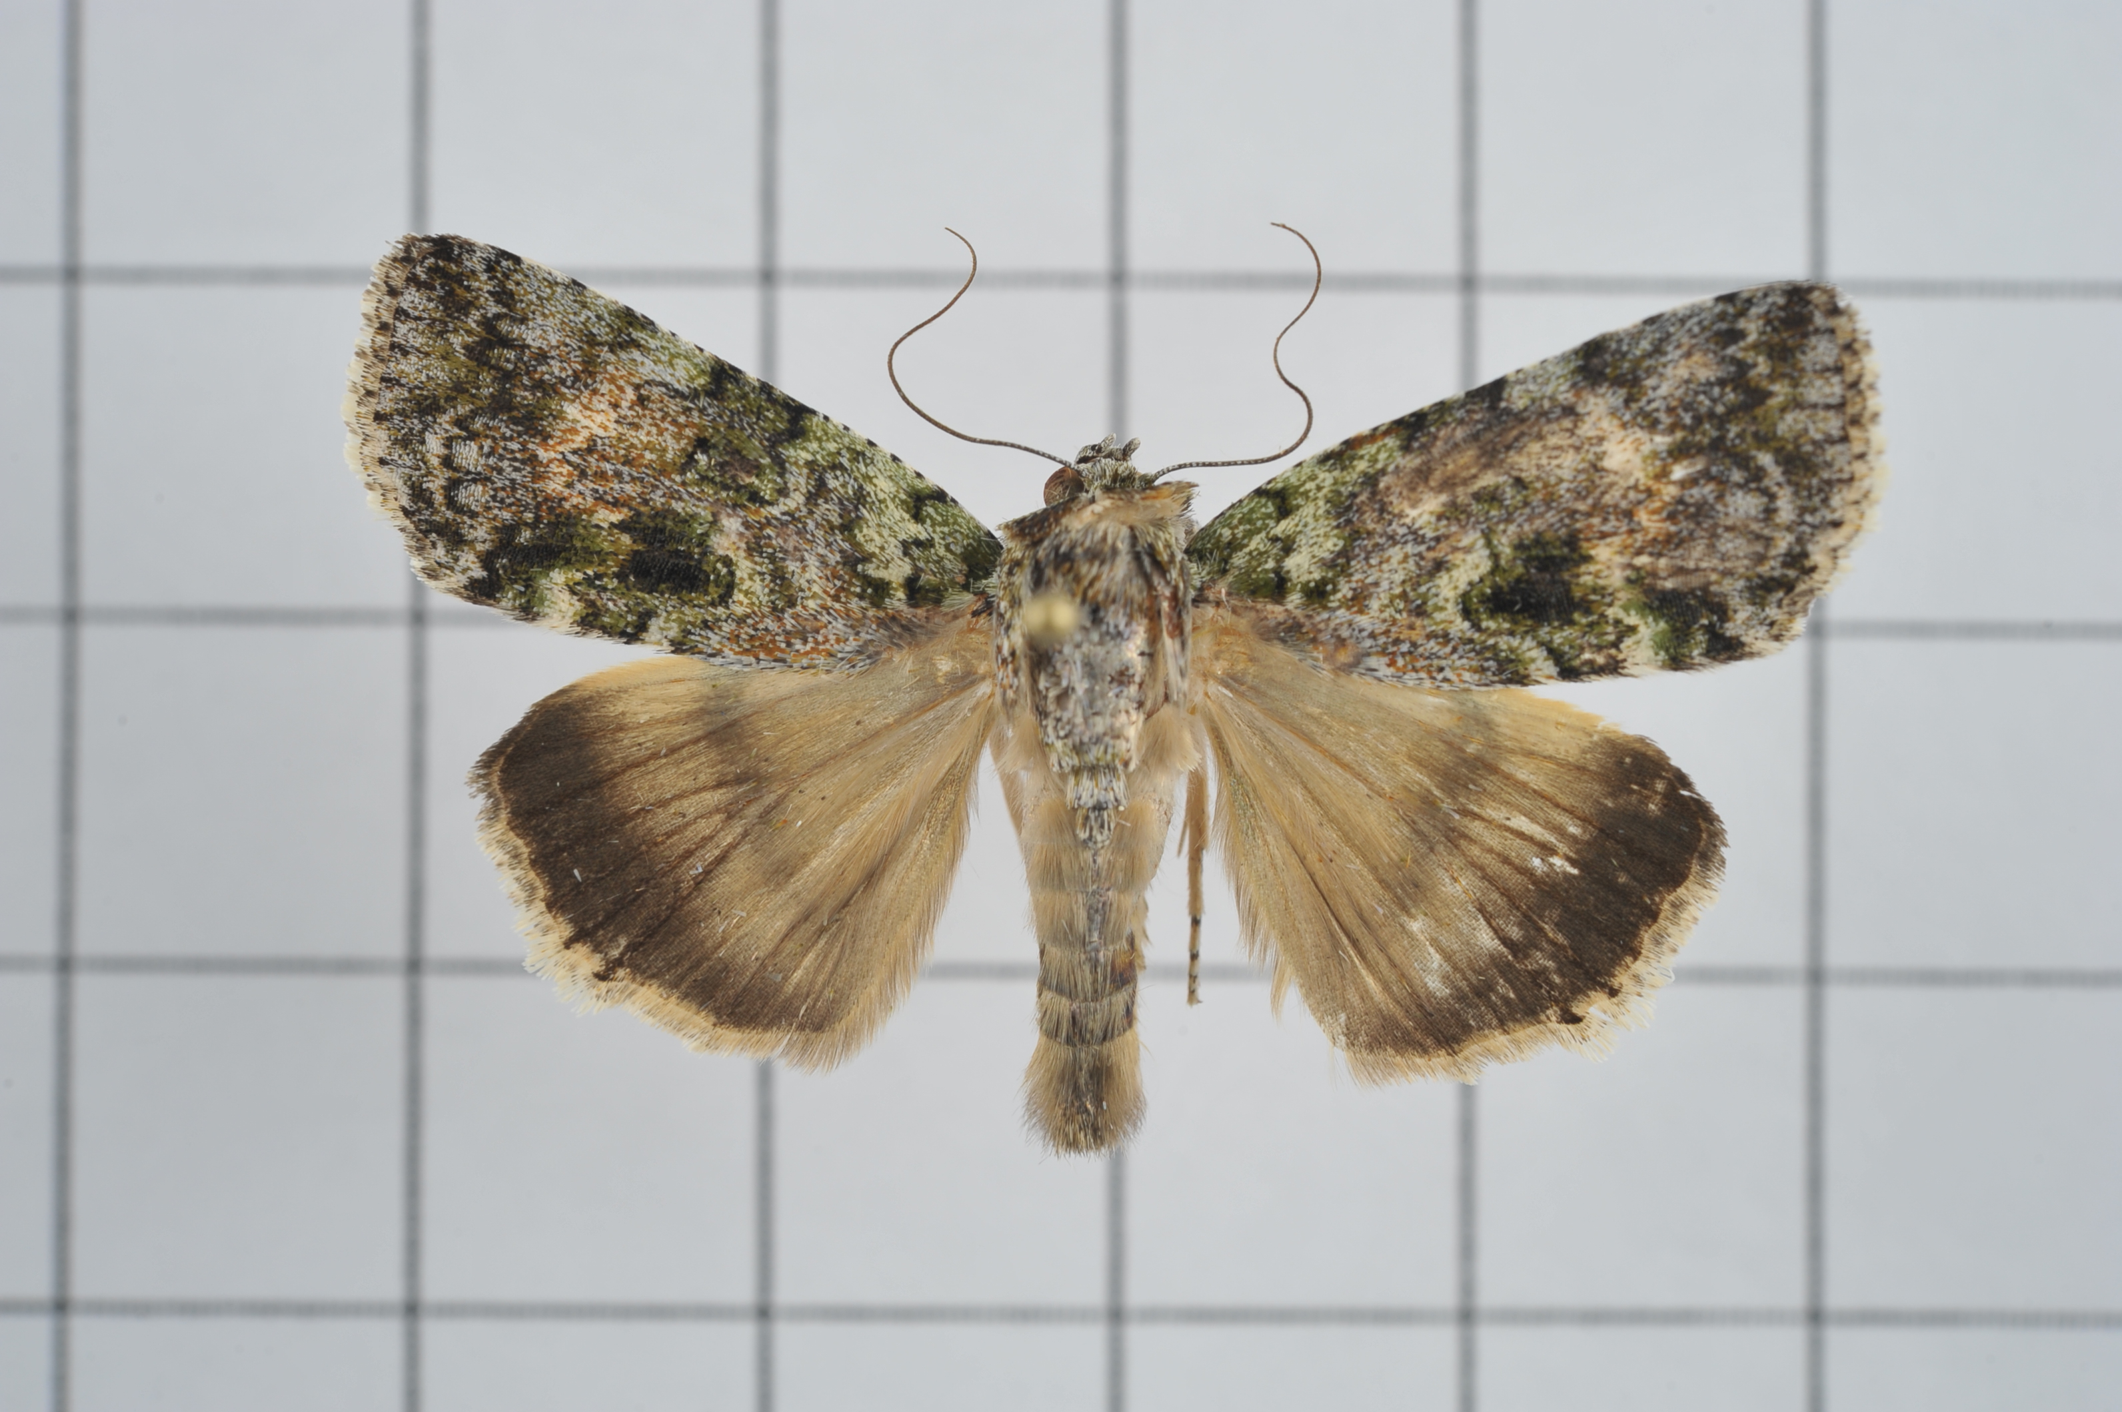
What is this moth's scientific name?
Blenina quinaria
